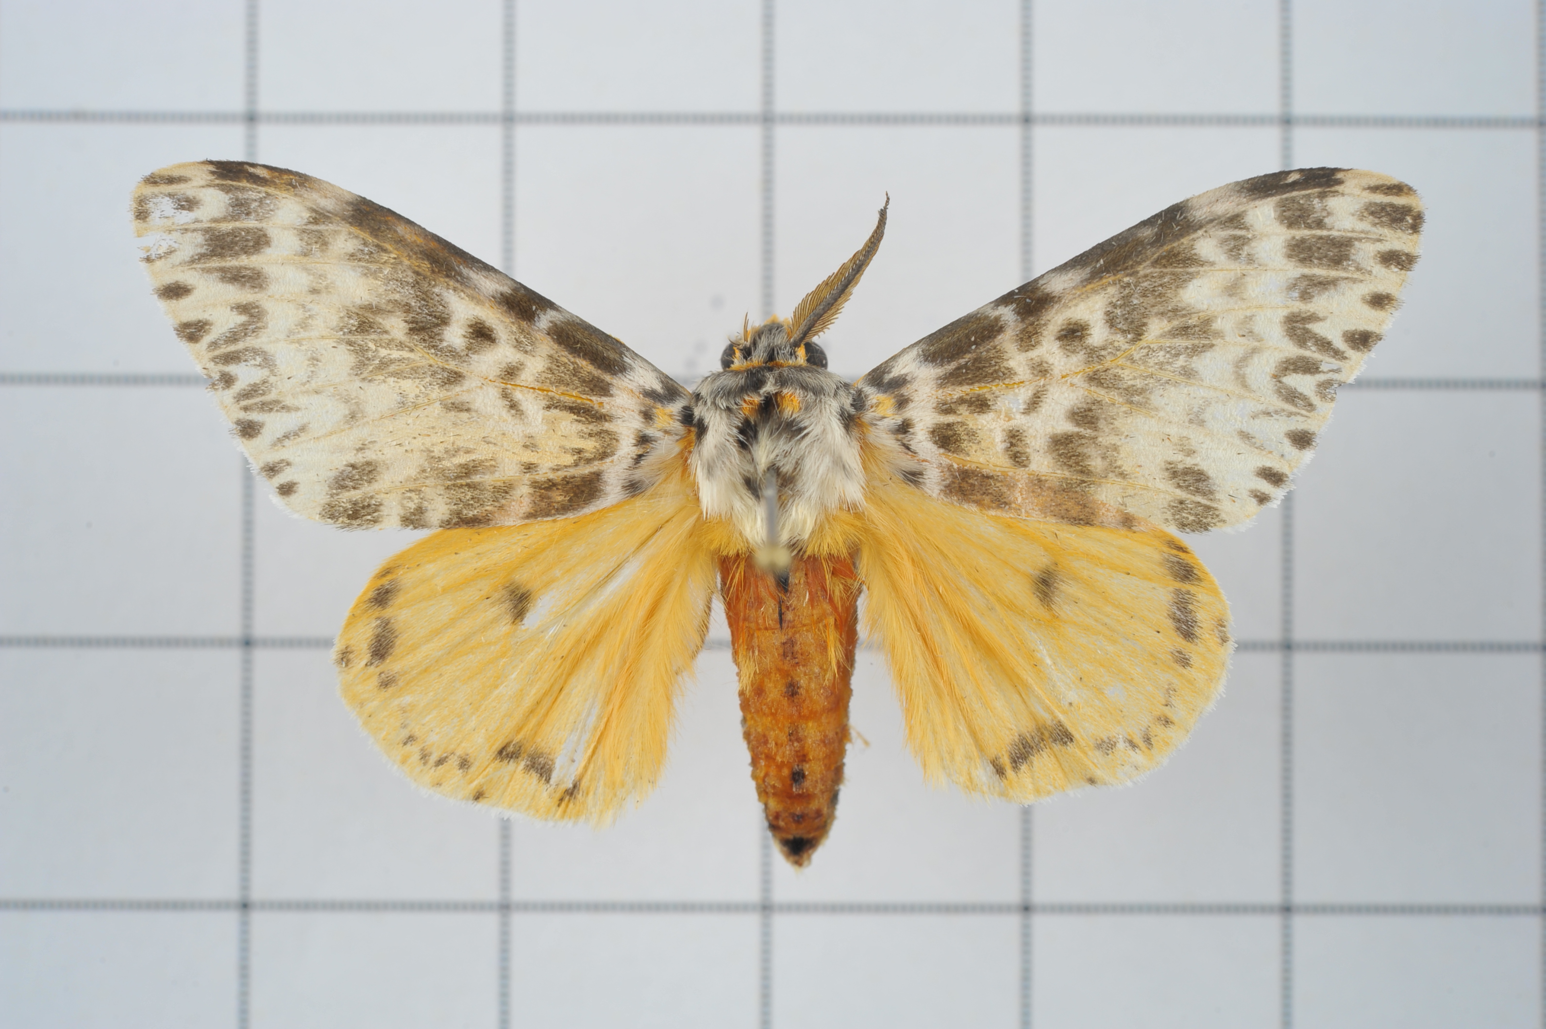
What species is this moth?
Lymantria mathura subpallida
